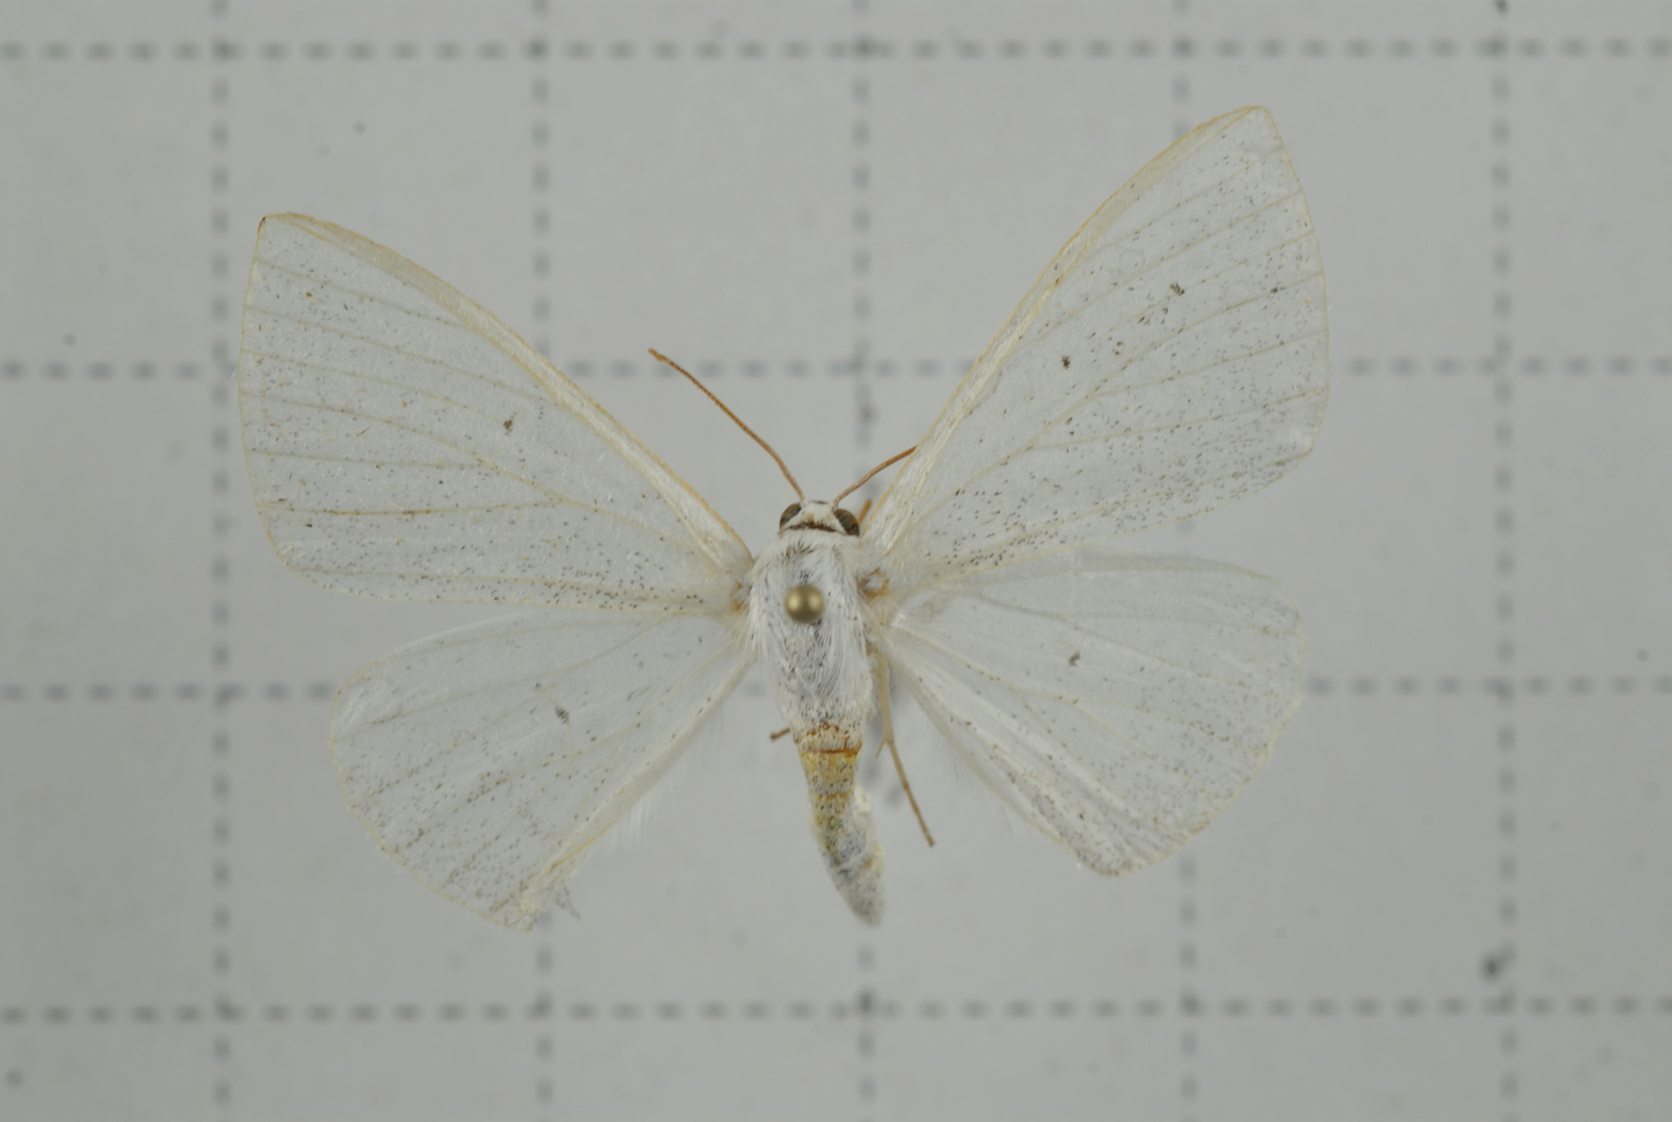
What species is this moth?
Lomographa margarita
